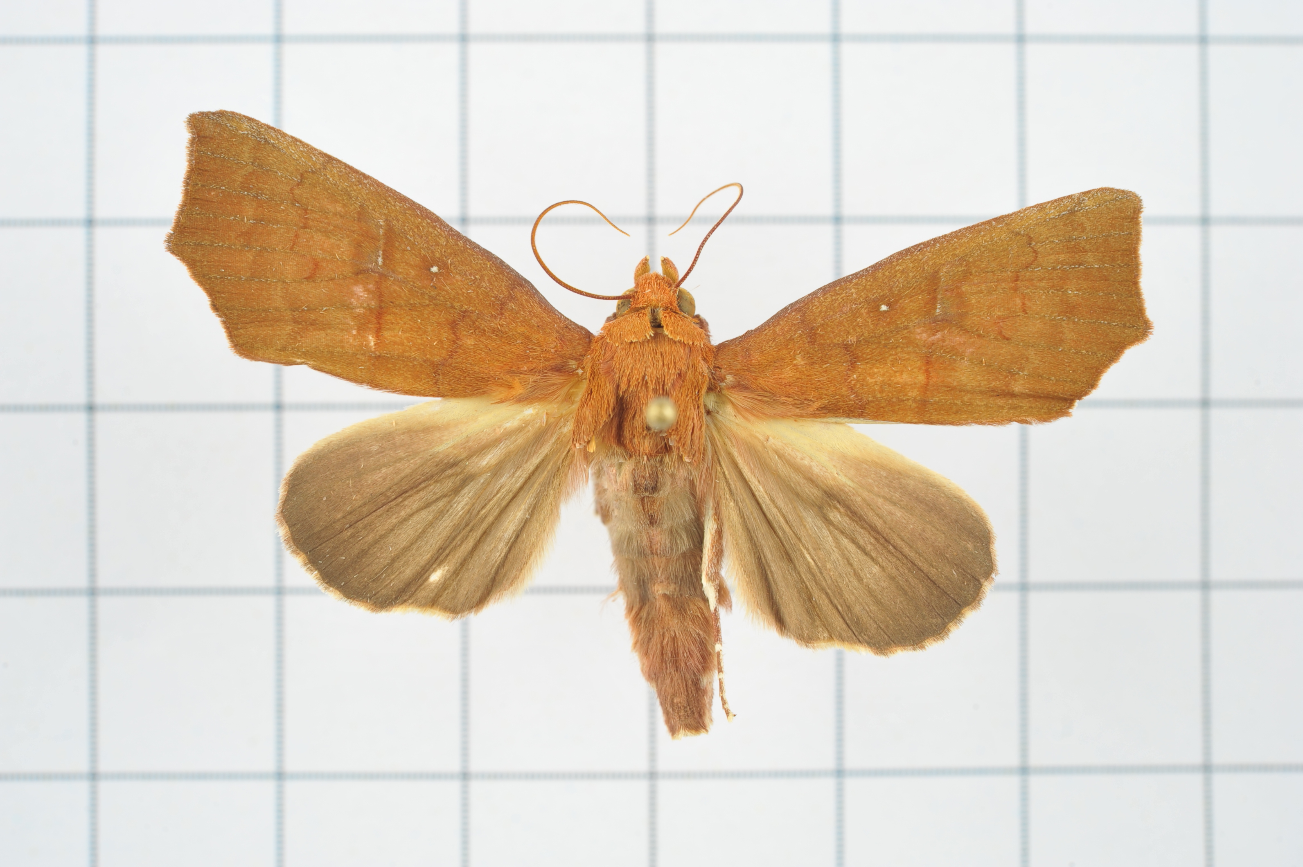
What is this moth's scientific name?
Rusicada privata
